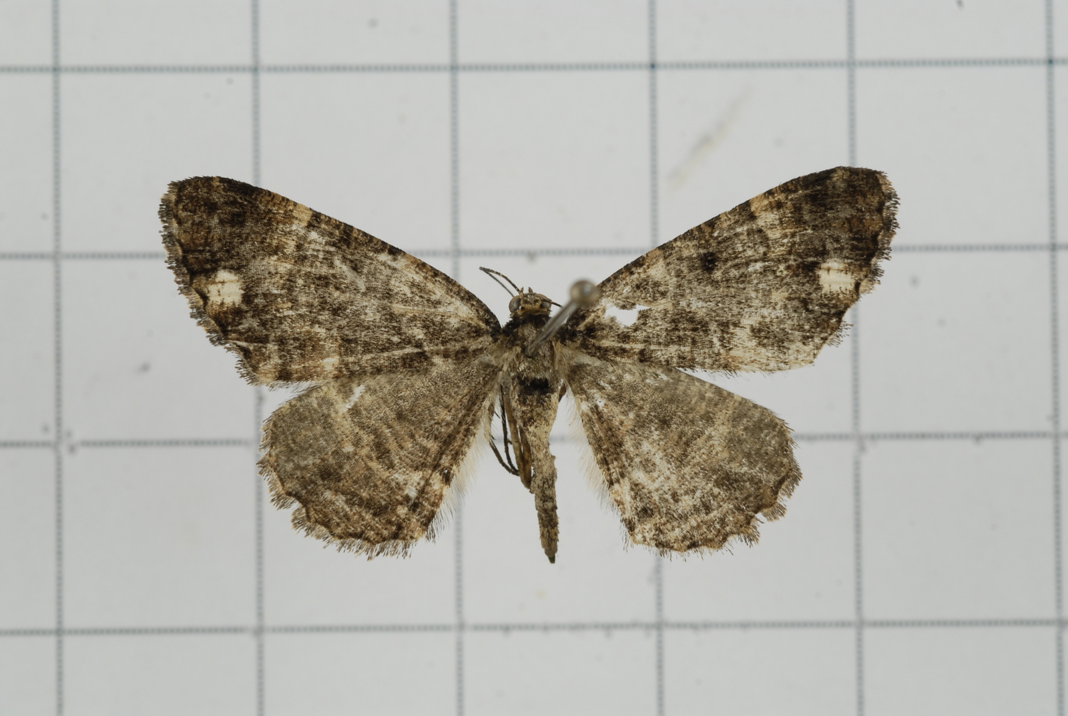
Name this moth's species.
Parectropis subflava
